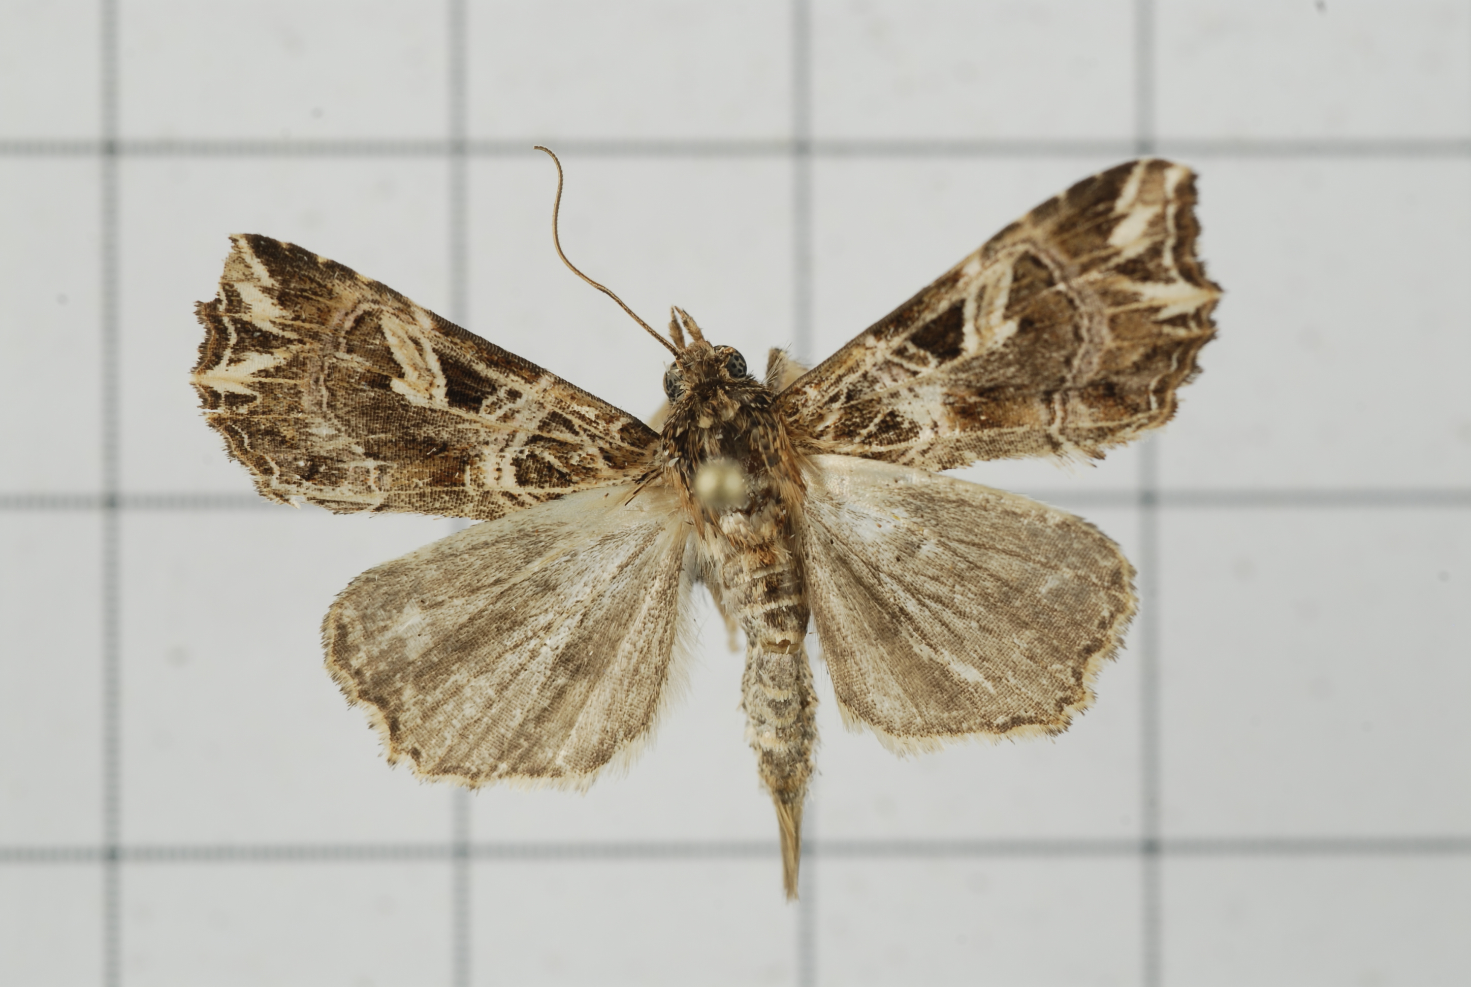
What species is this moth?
Callopistria duplicans
